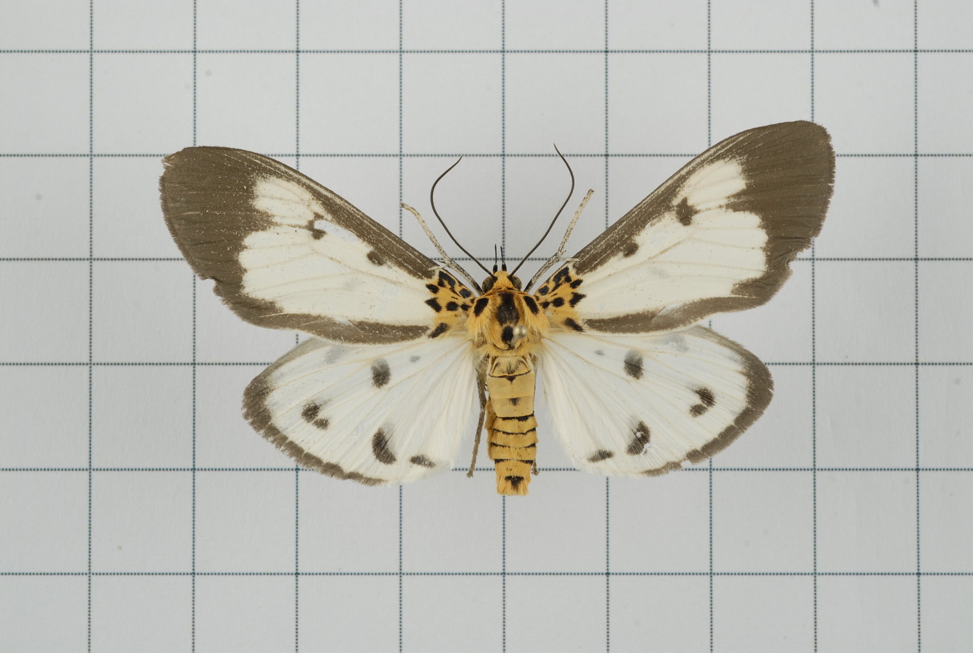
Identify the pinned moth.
Asota plana lacteata
